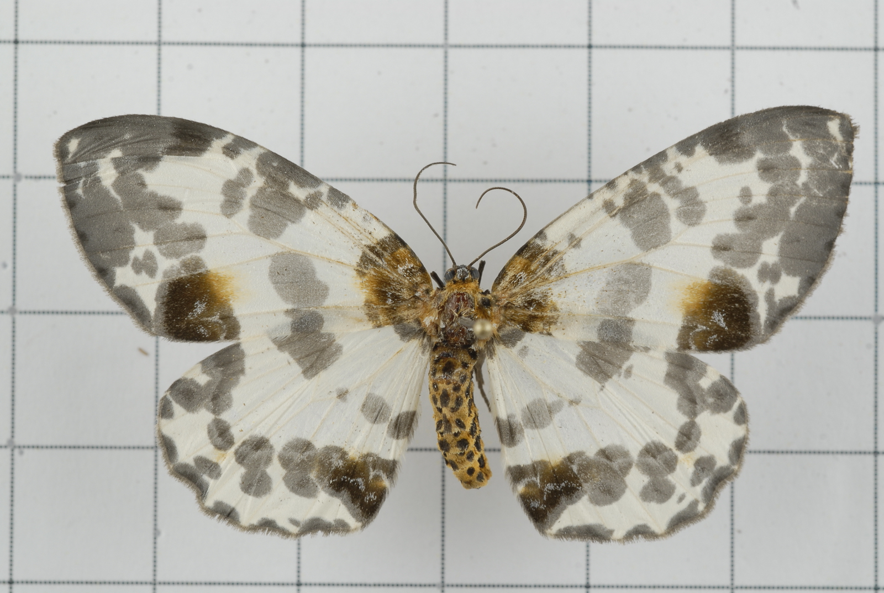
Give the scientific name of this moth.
Abraxas formosilluminata
